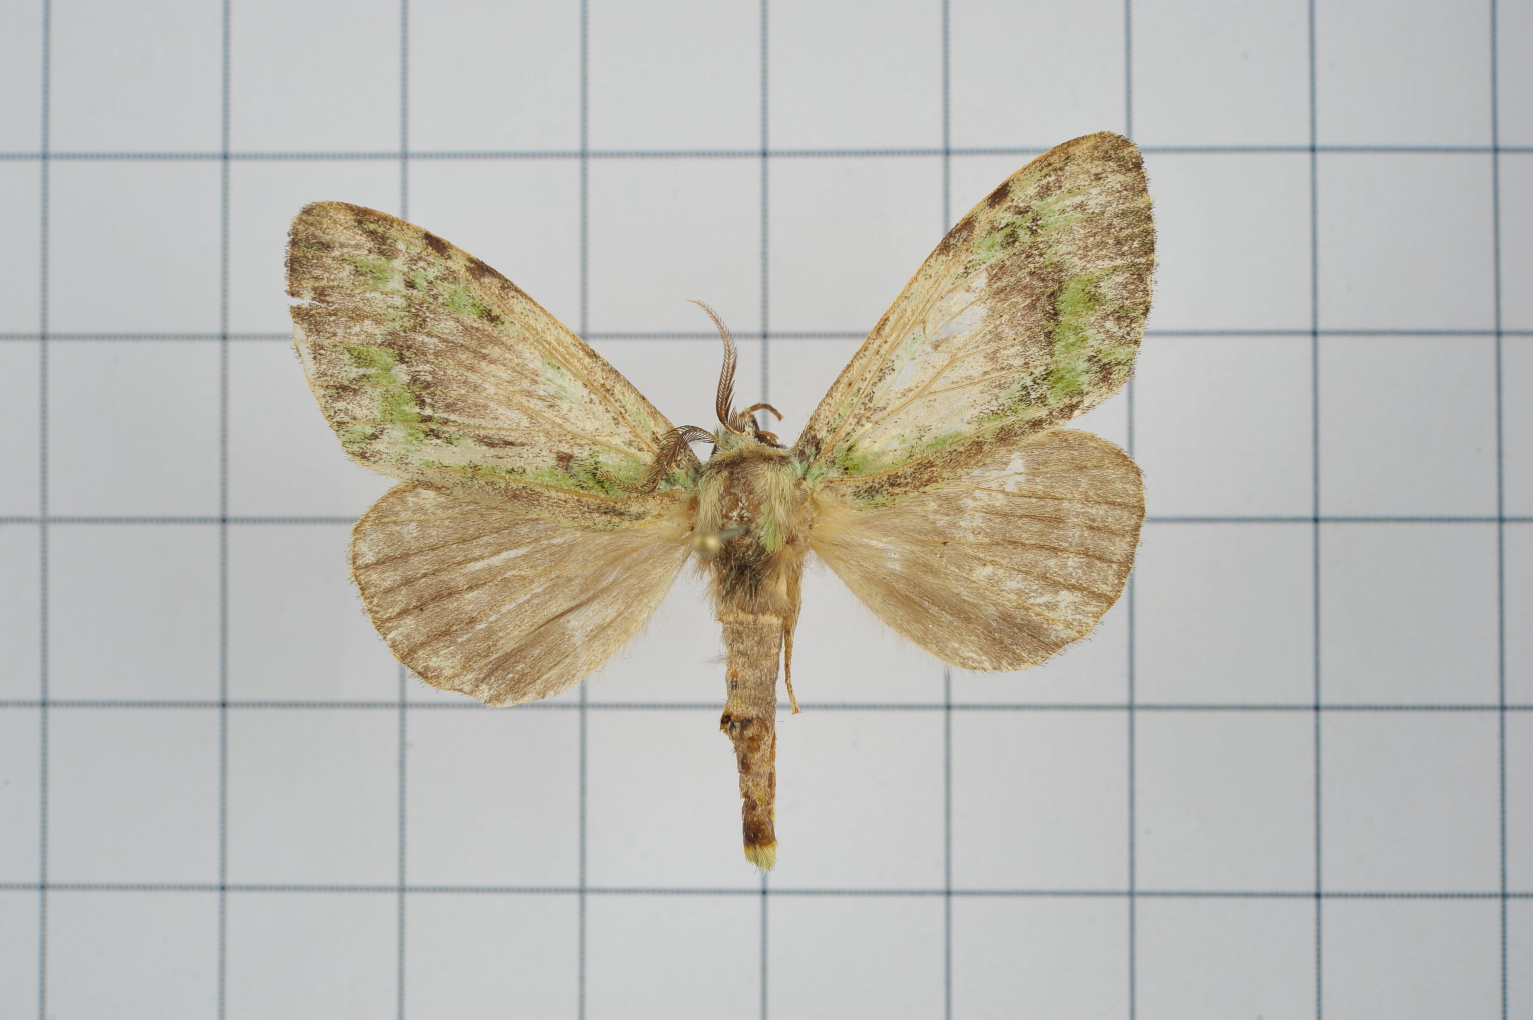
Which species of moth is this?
Somera viridifusca viridifusca
